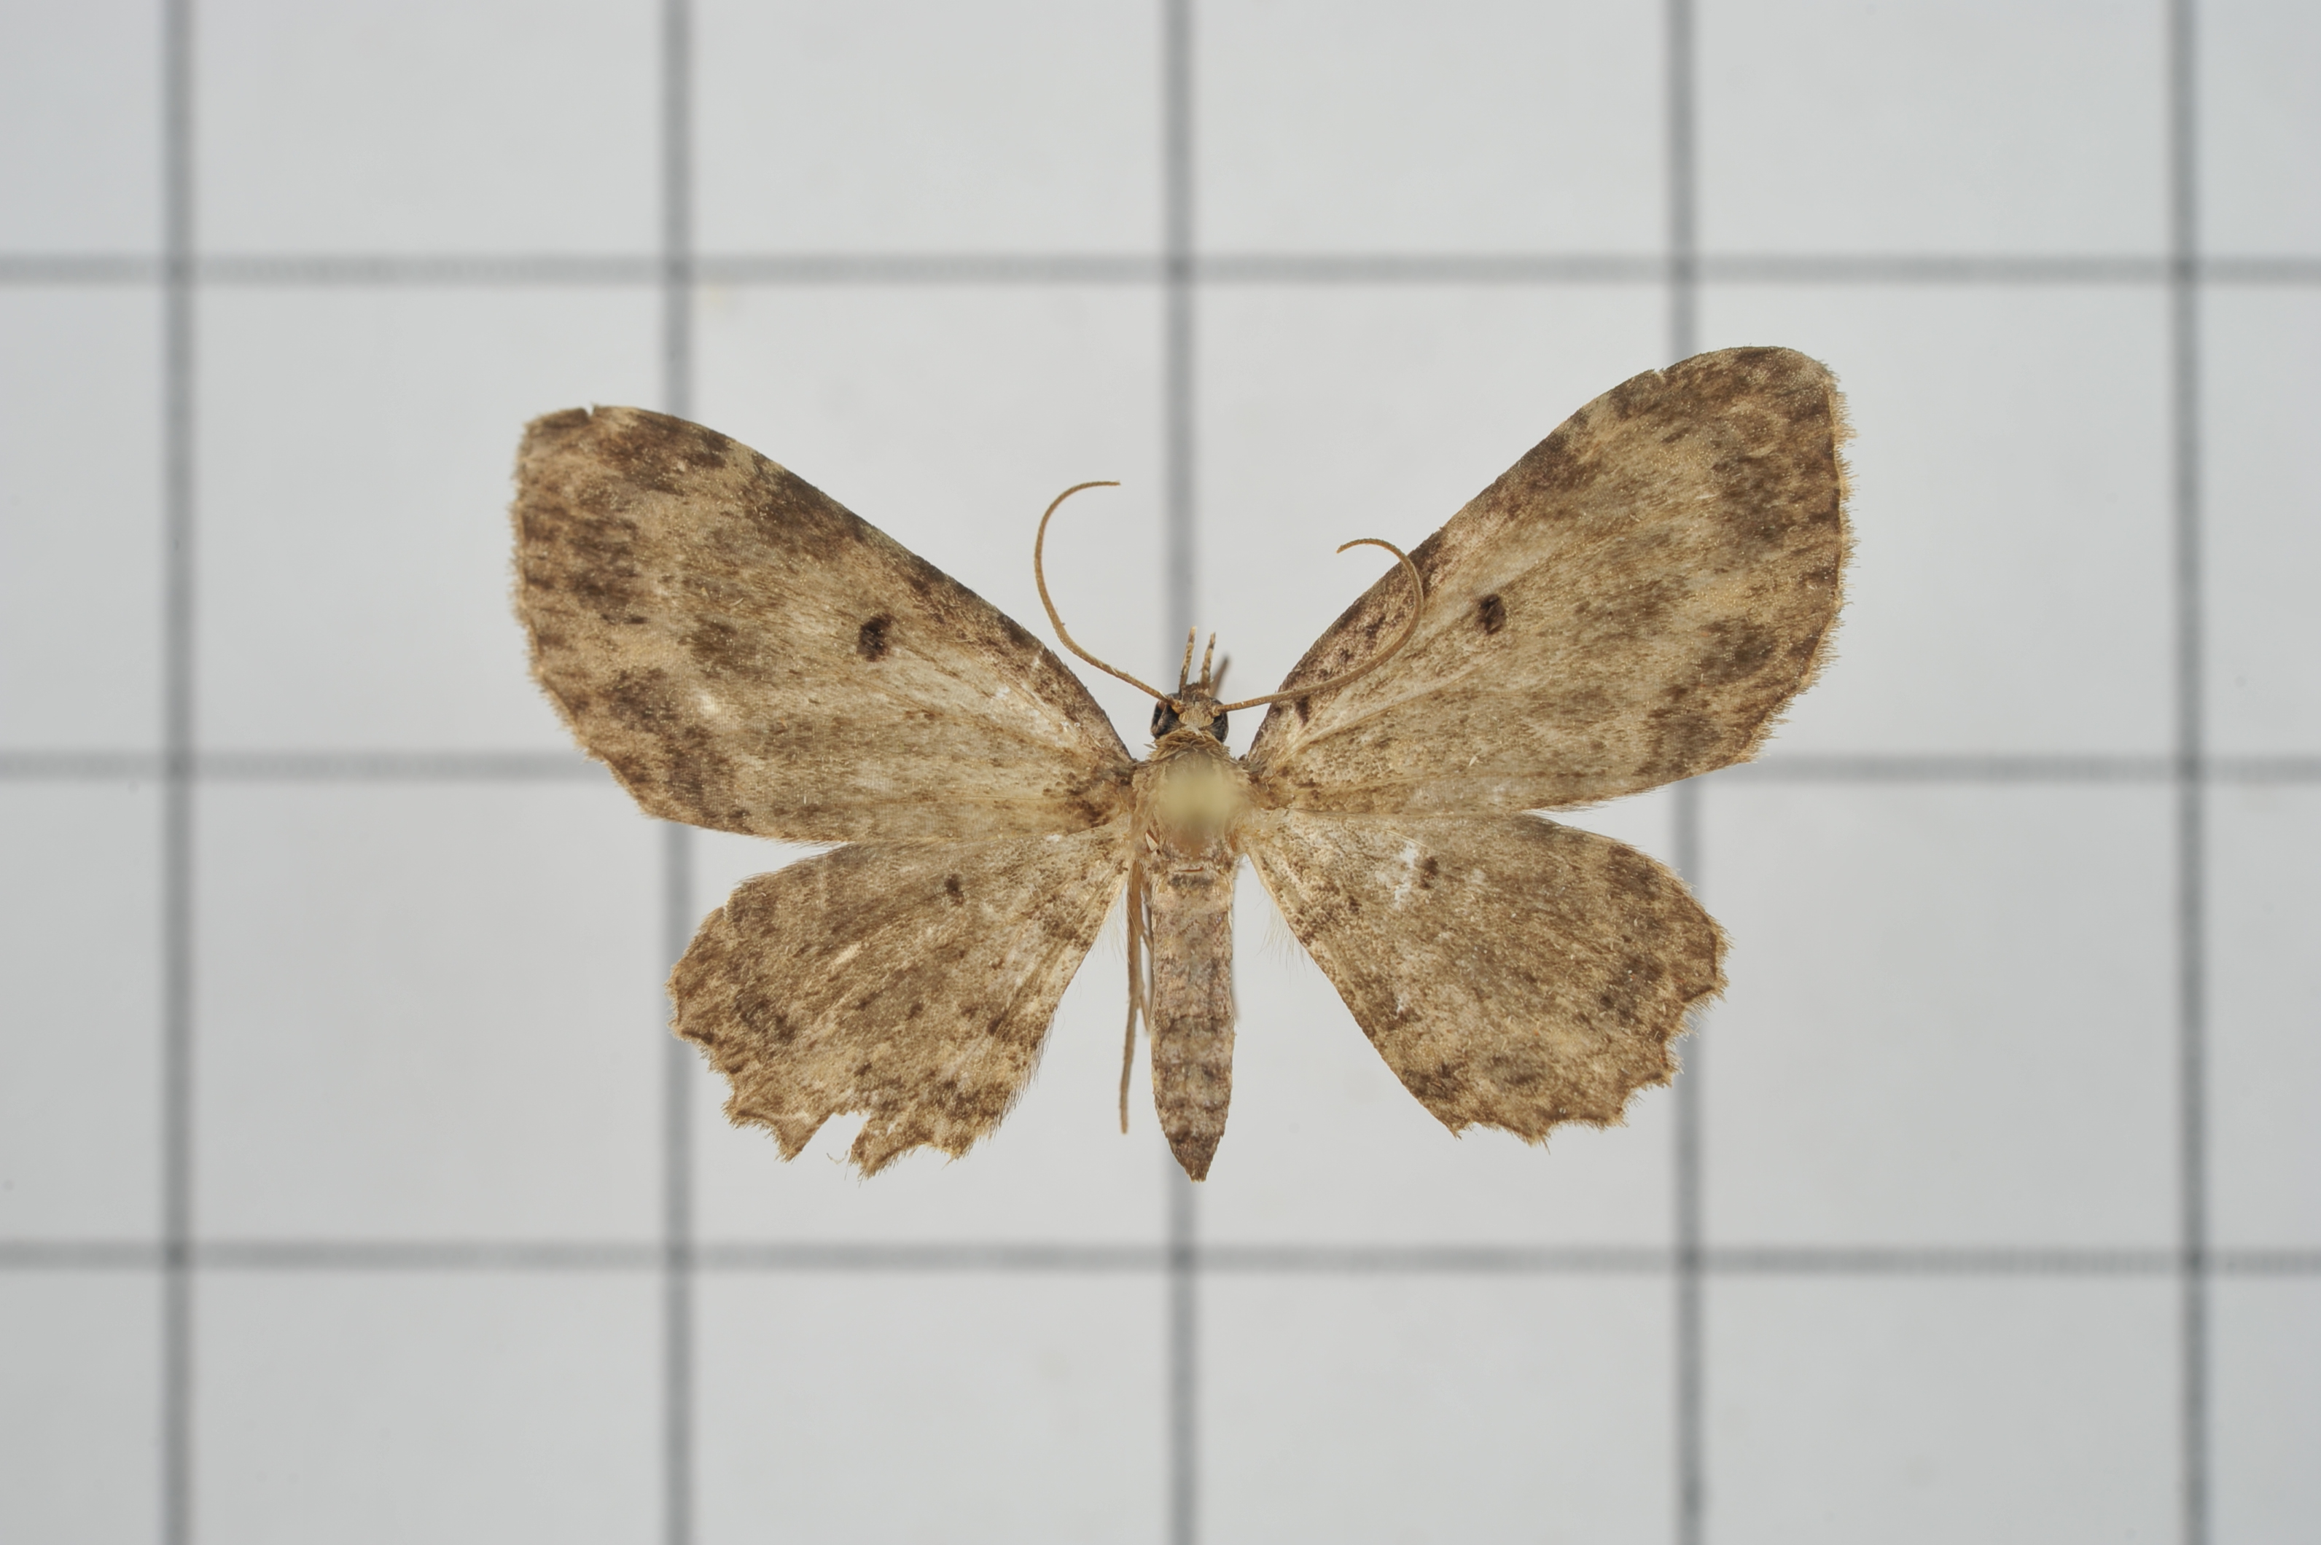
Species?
Collix ghosha ghosha
